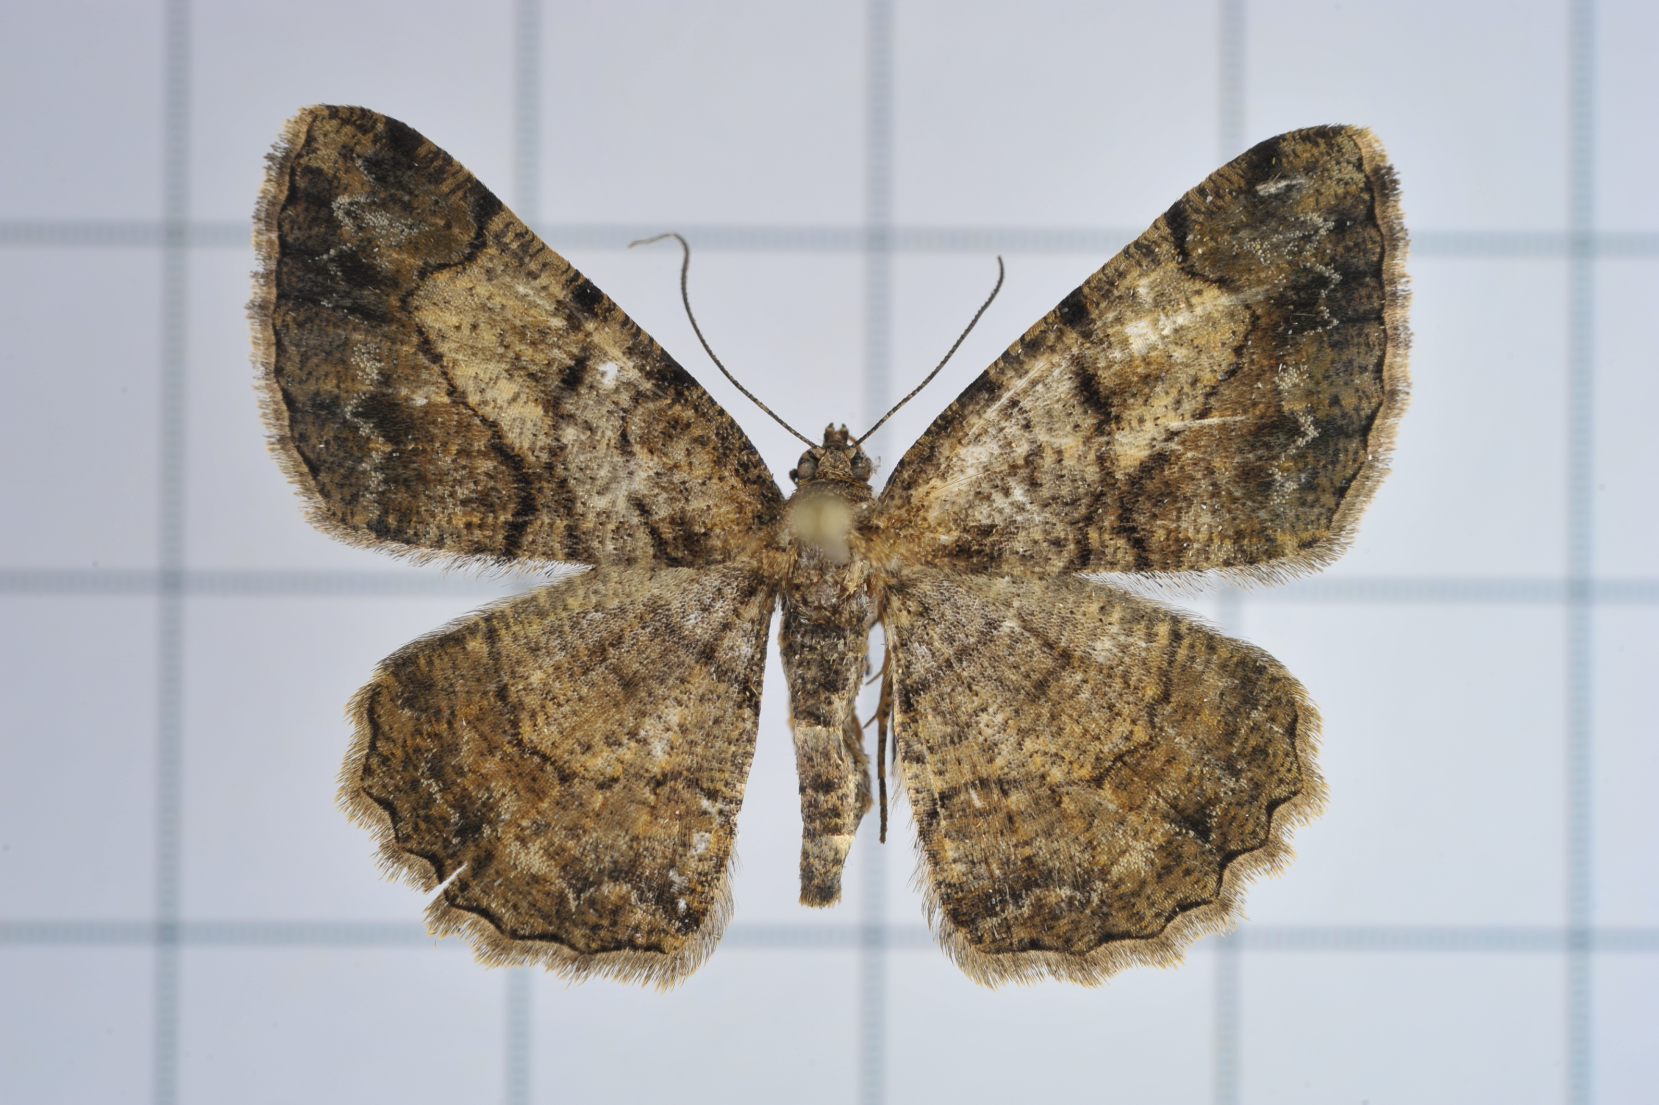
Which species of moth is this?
Psilalcis pulveraria
